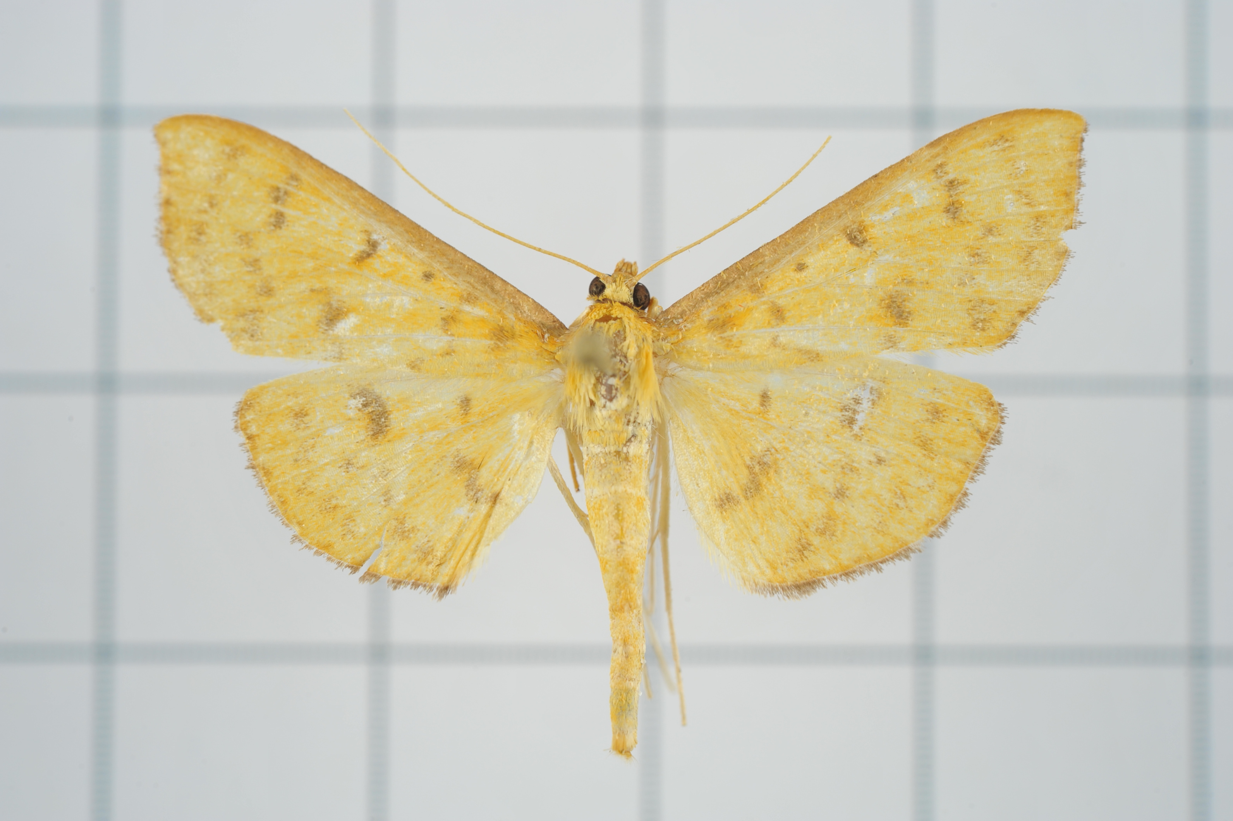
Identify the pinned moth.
Caldubotys caldusalis
